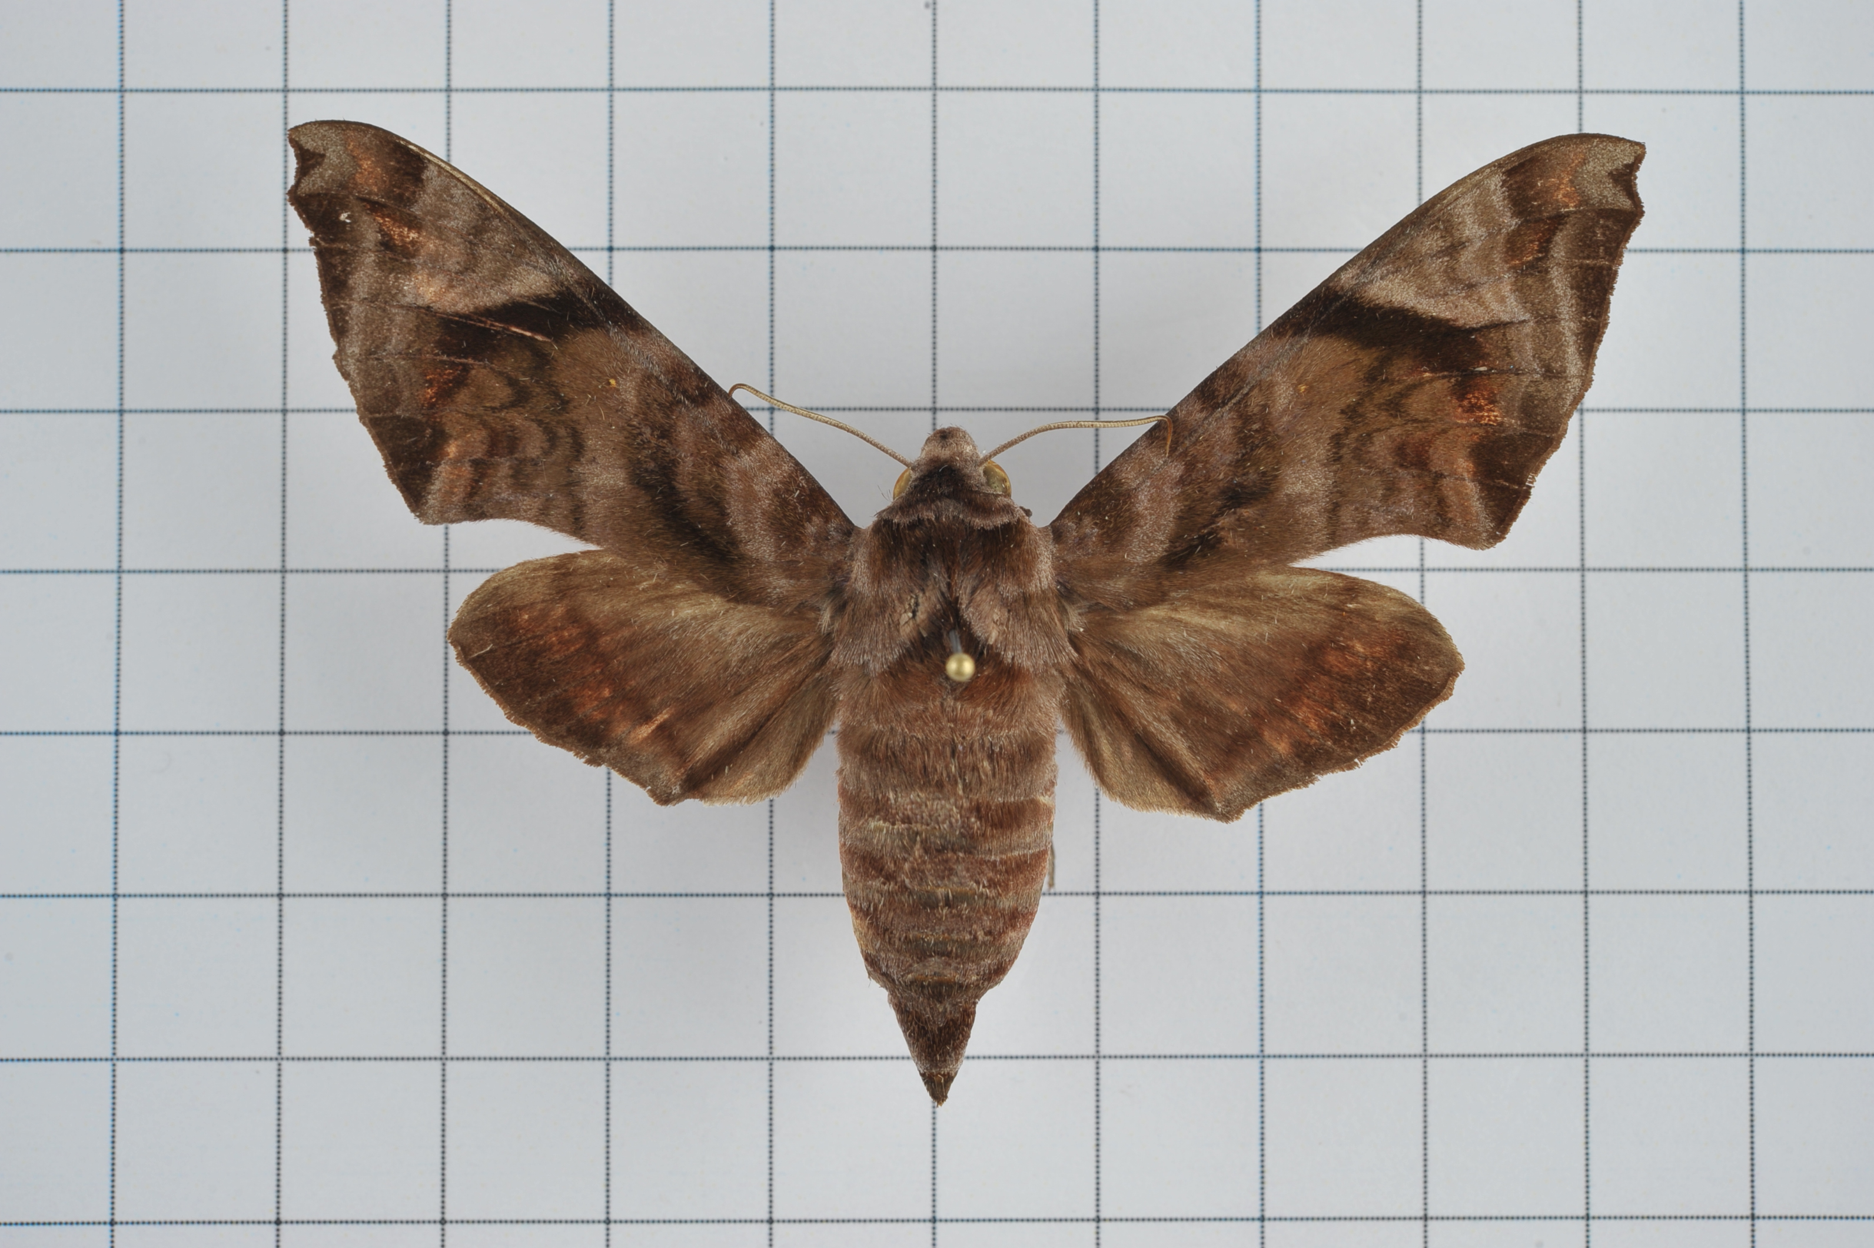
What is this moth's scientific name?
Acosmeryx castanea
